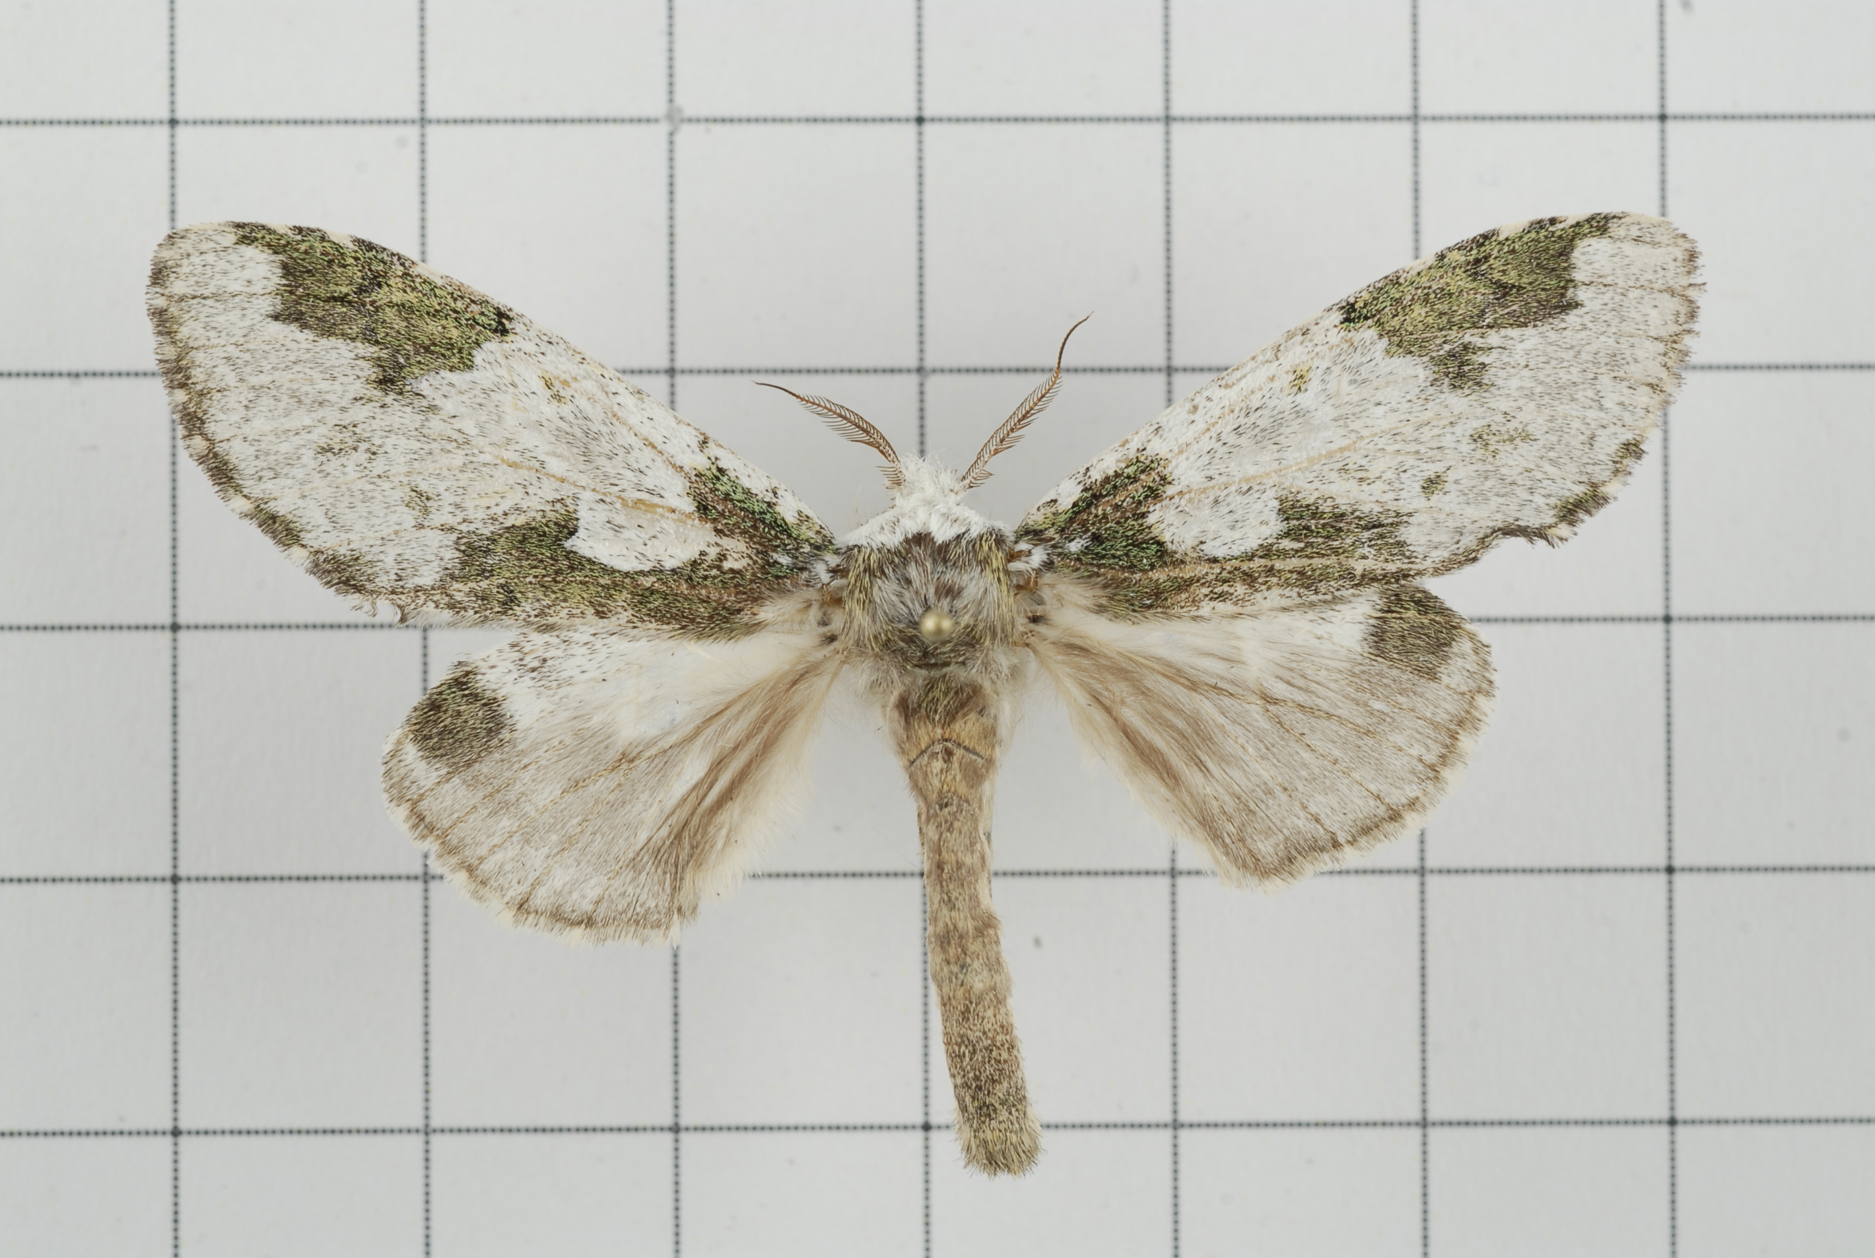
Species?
Syntypistis comatus
